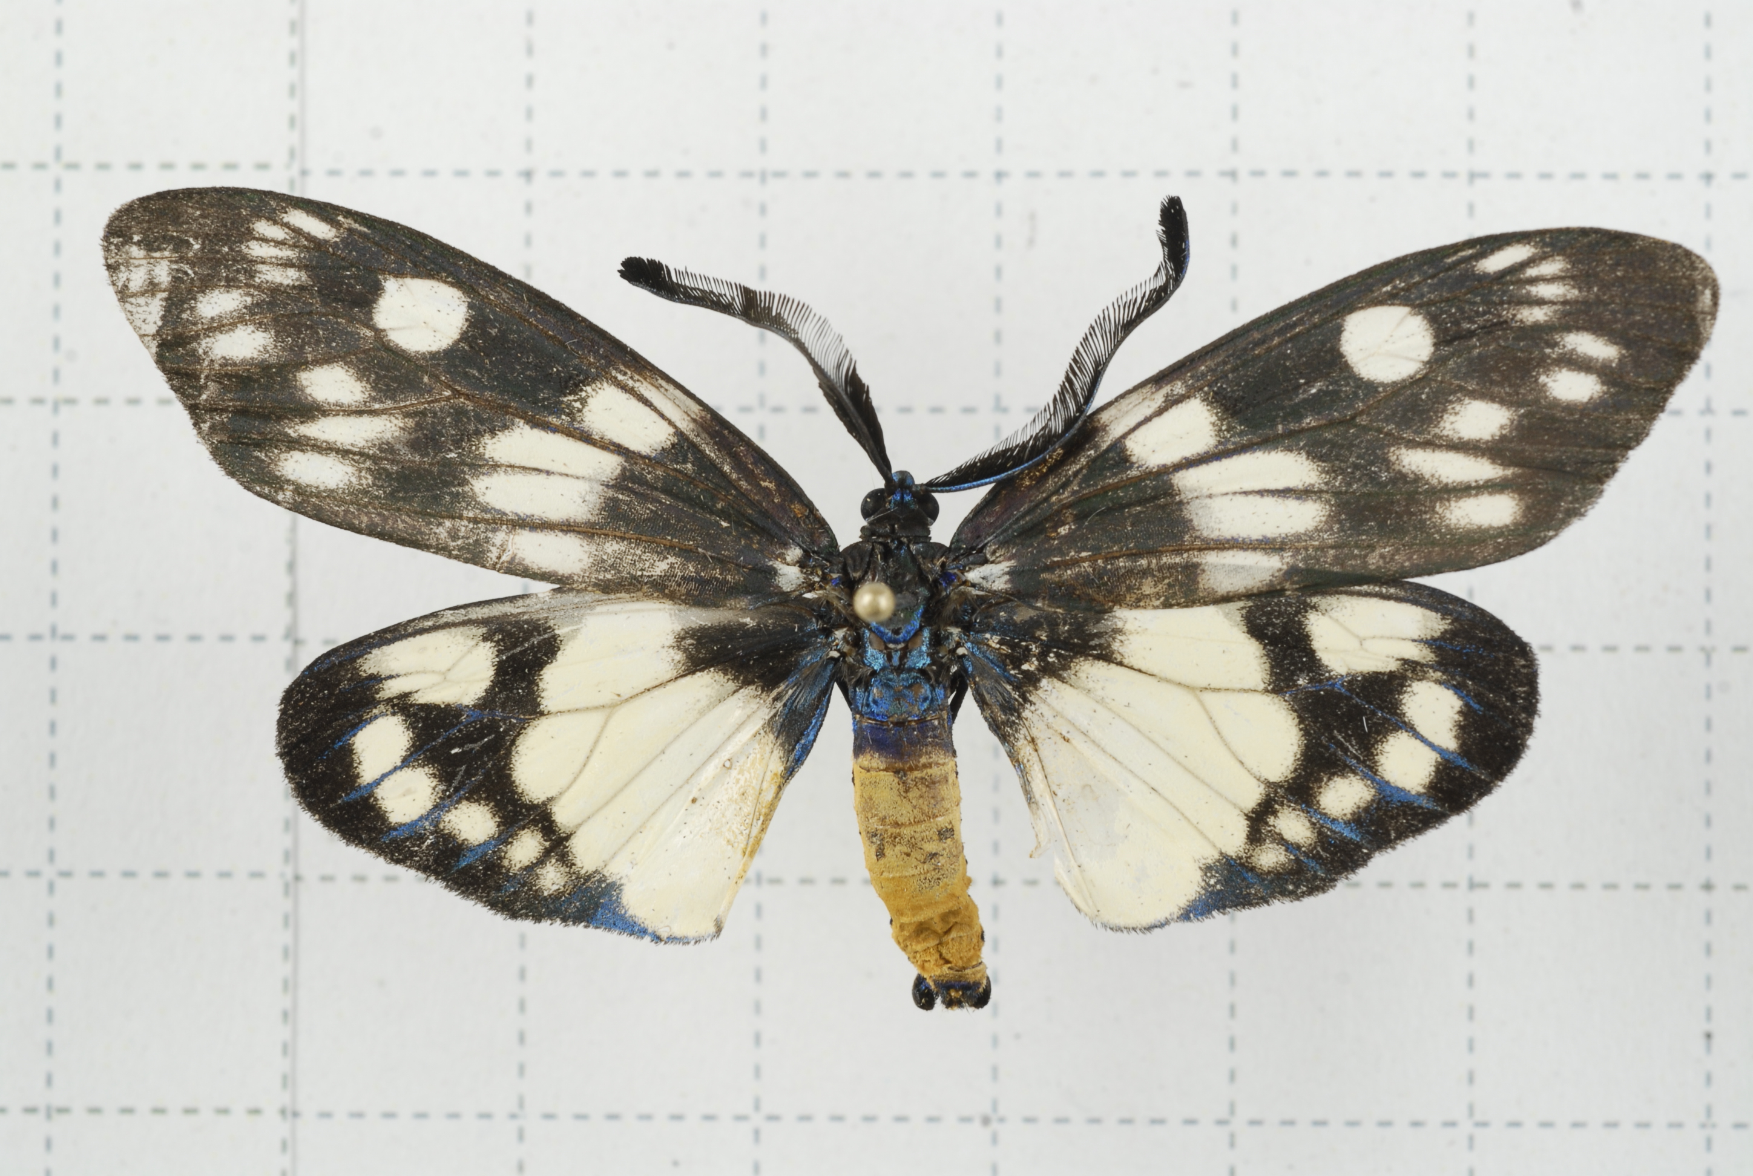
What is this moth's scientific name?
Eterusia aedea formosana
